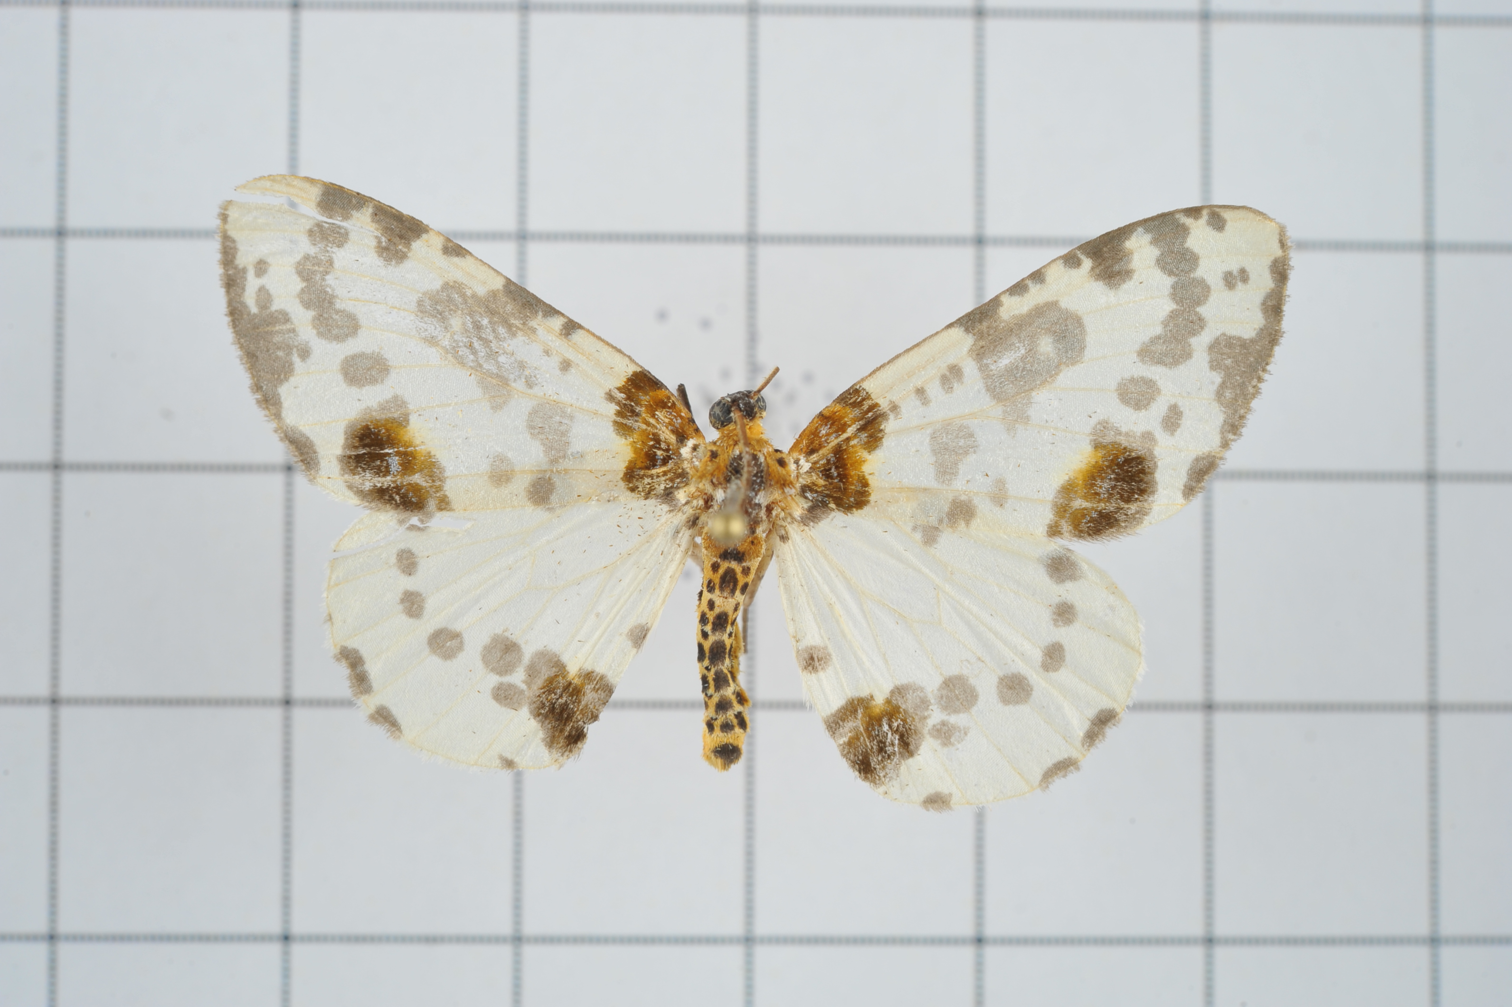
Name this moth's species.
Abraxas adilluminata
